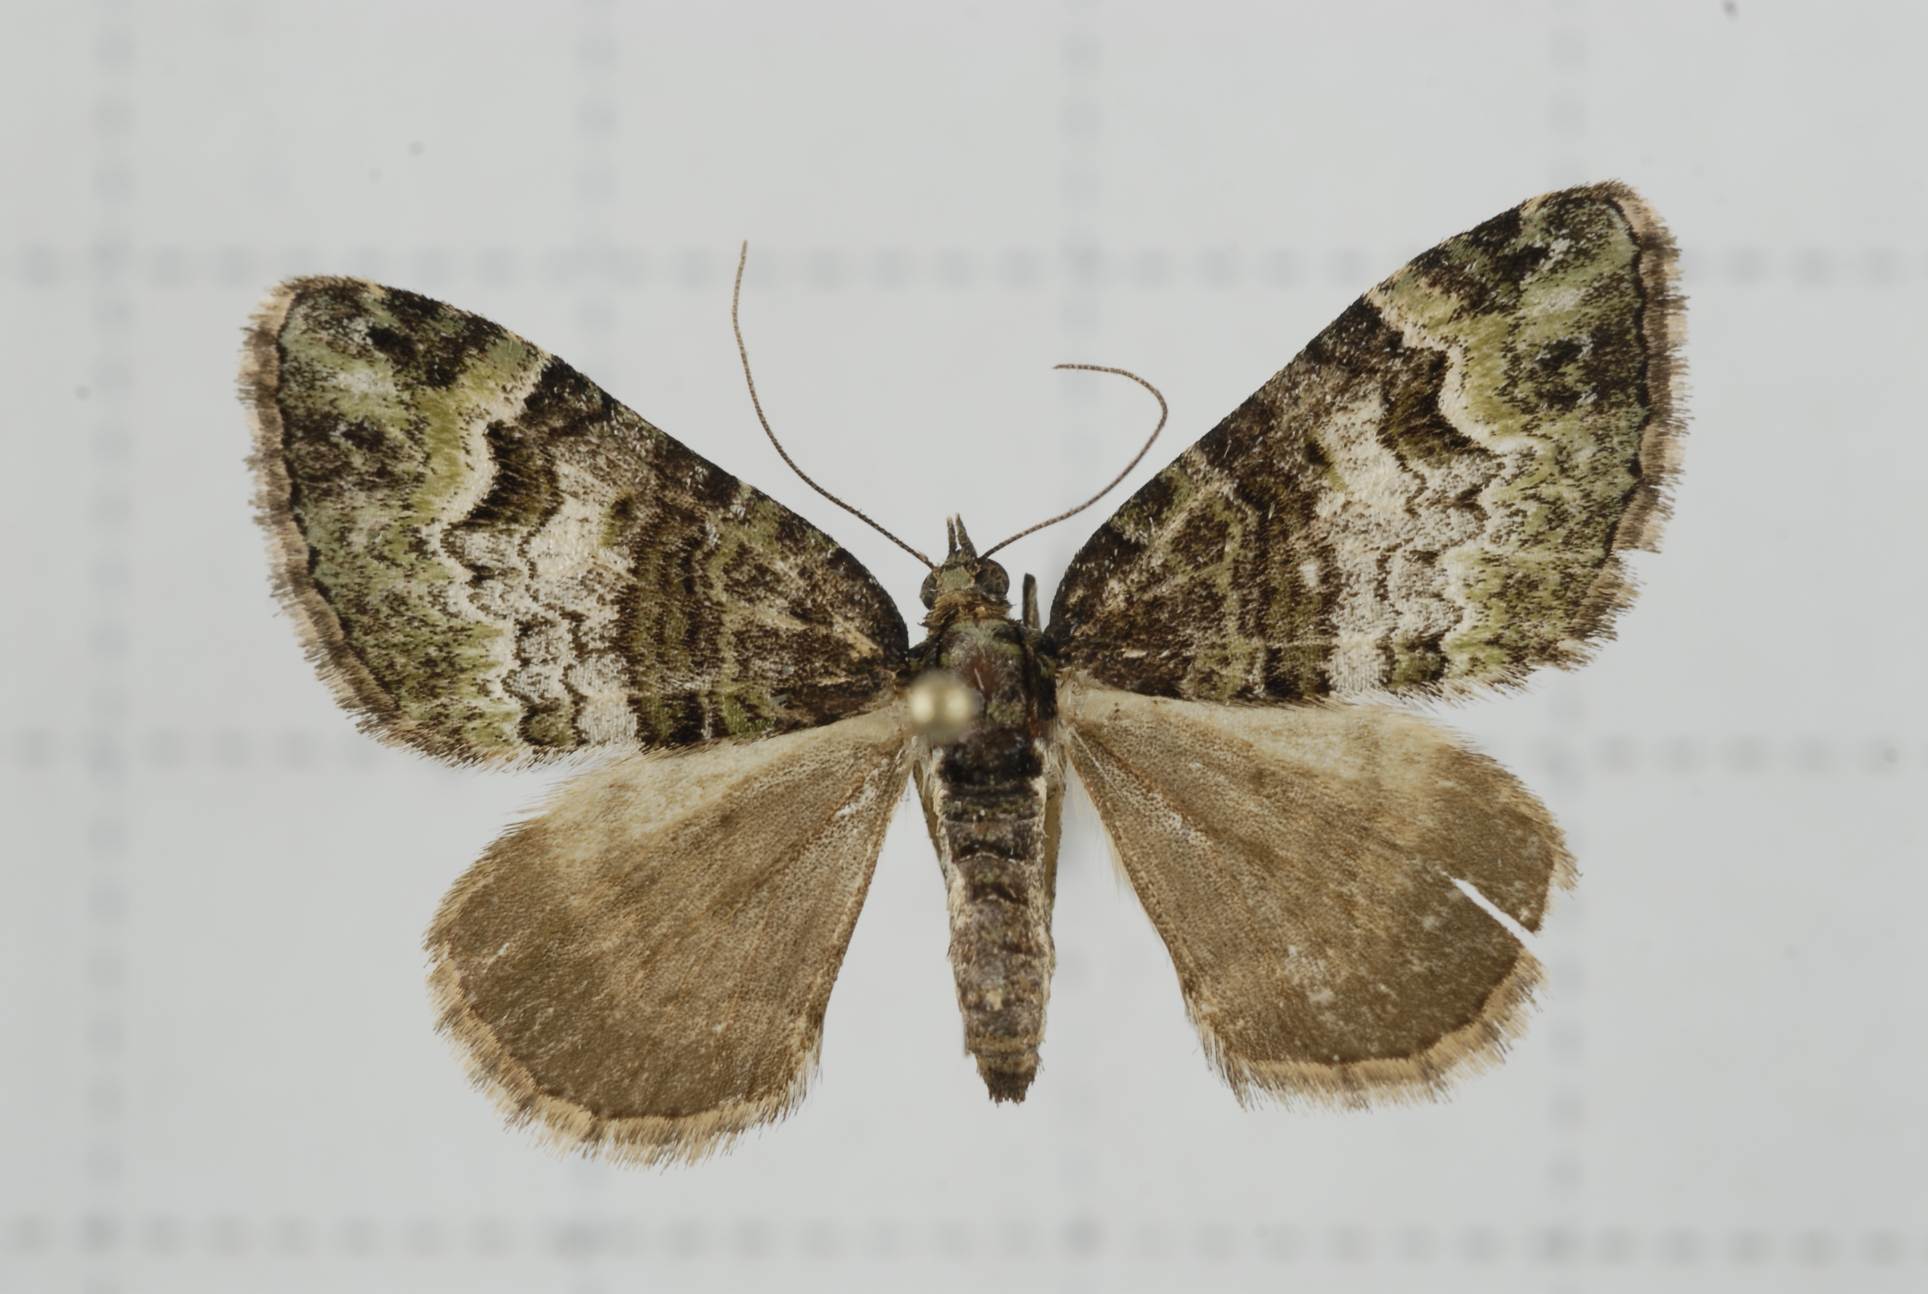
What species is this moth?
Apithecia viridata wilemani
